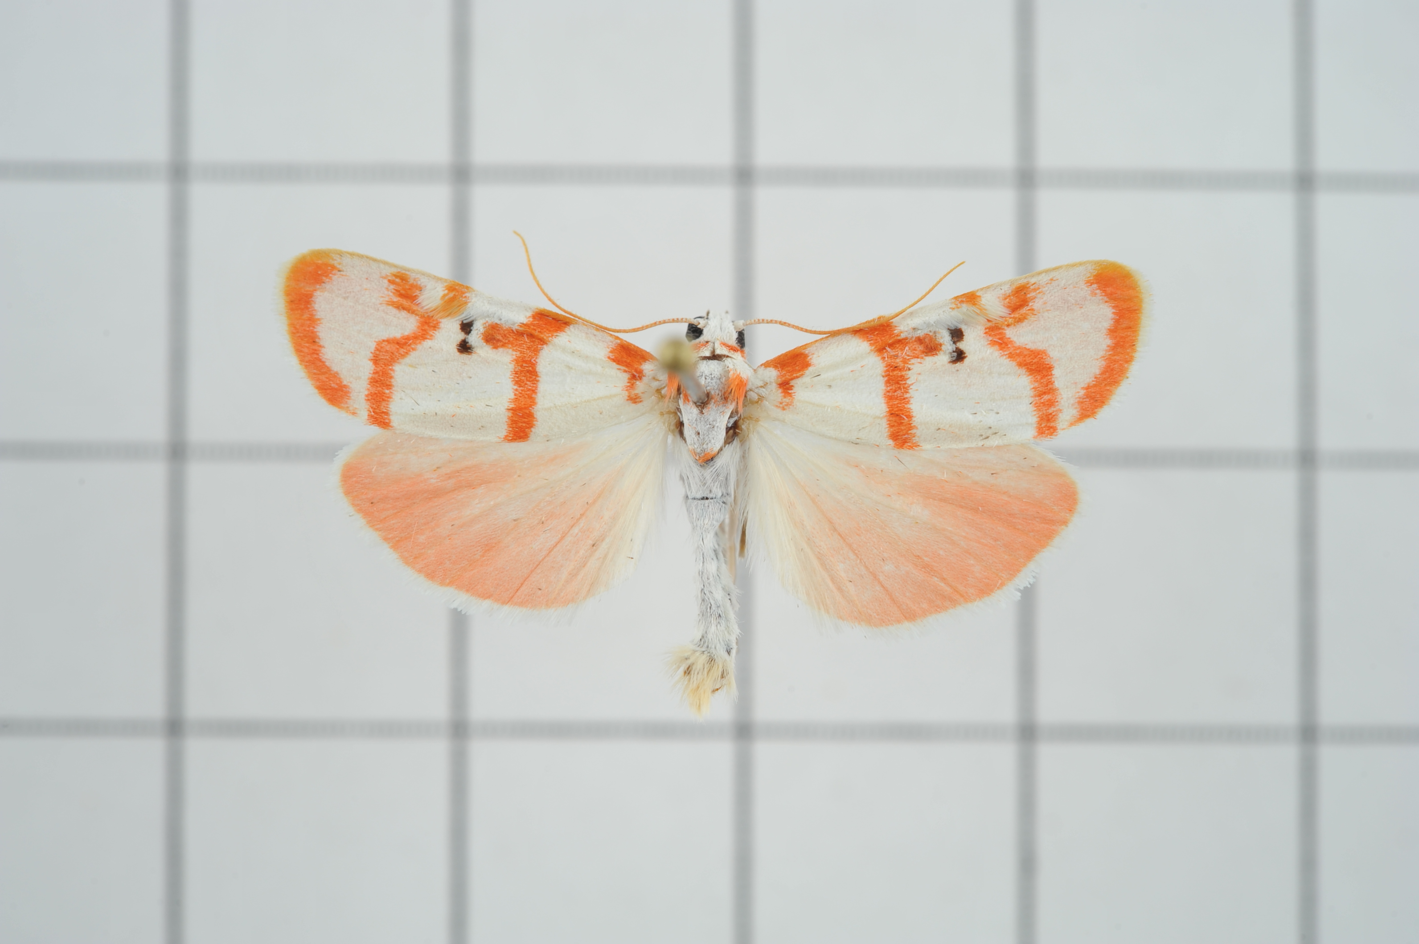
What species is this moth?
Cyana hamata hamata
